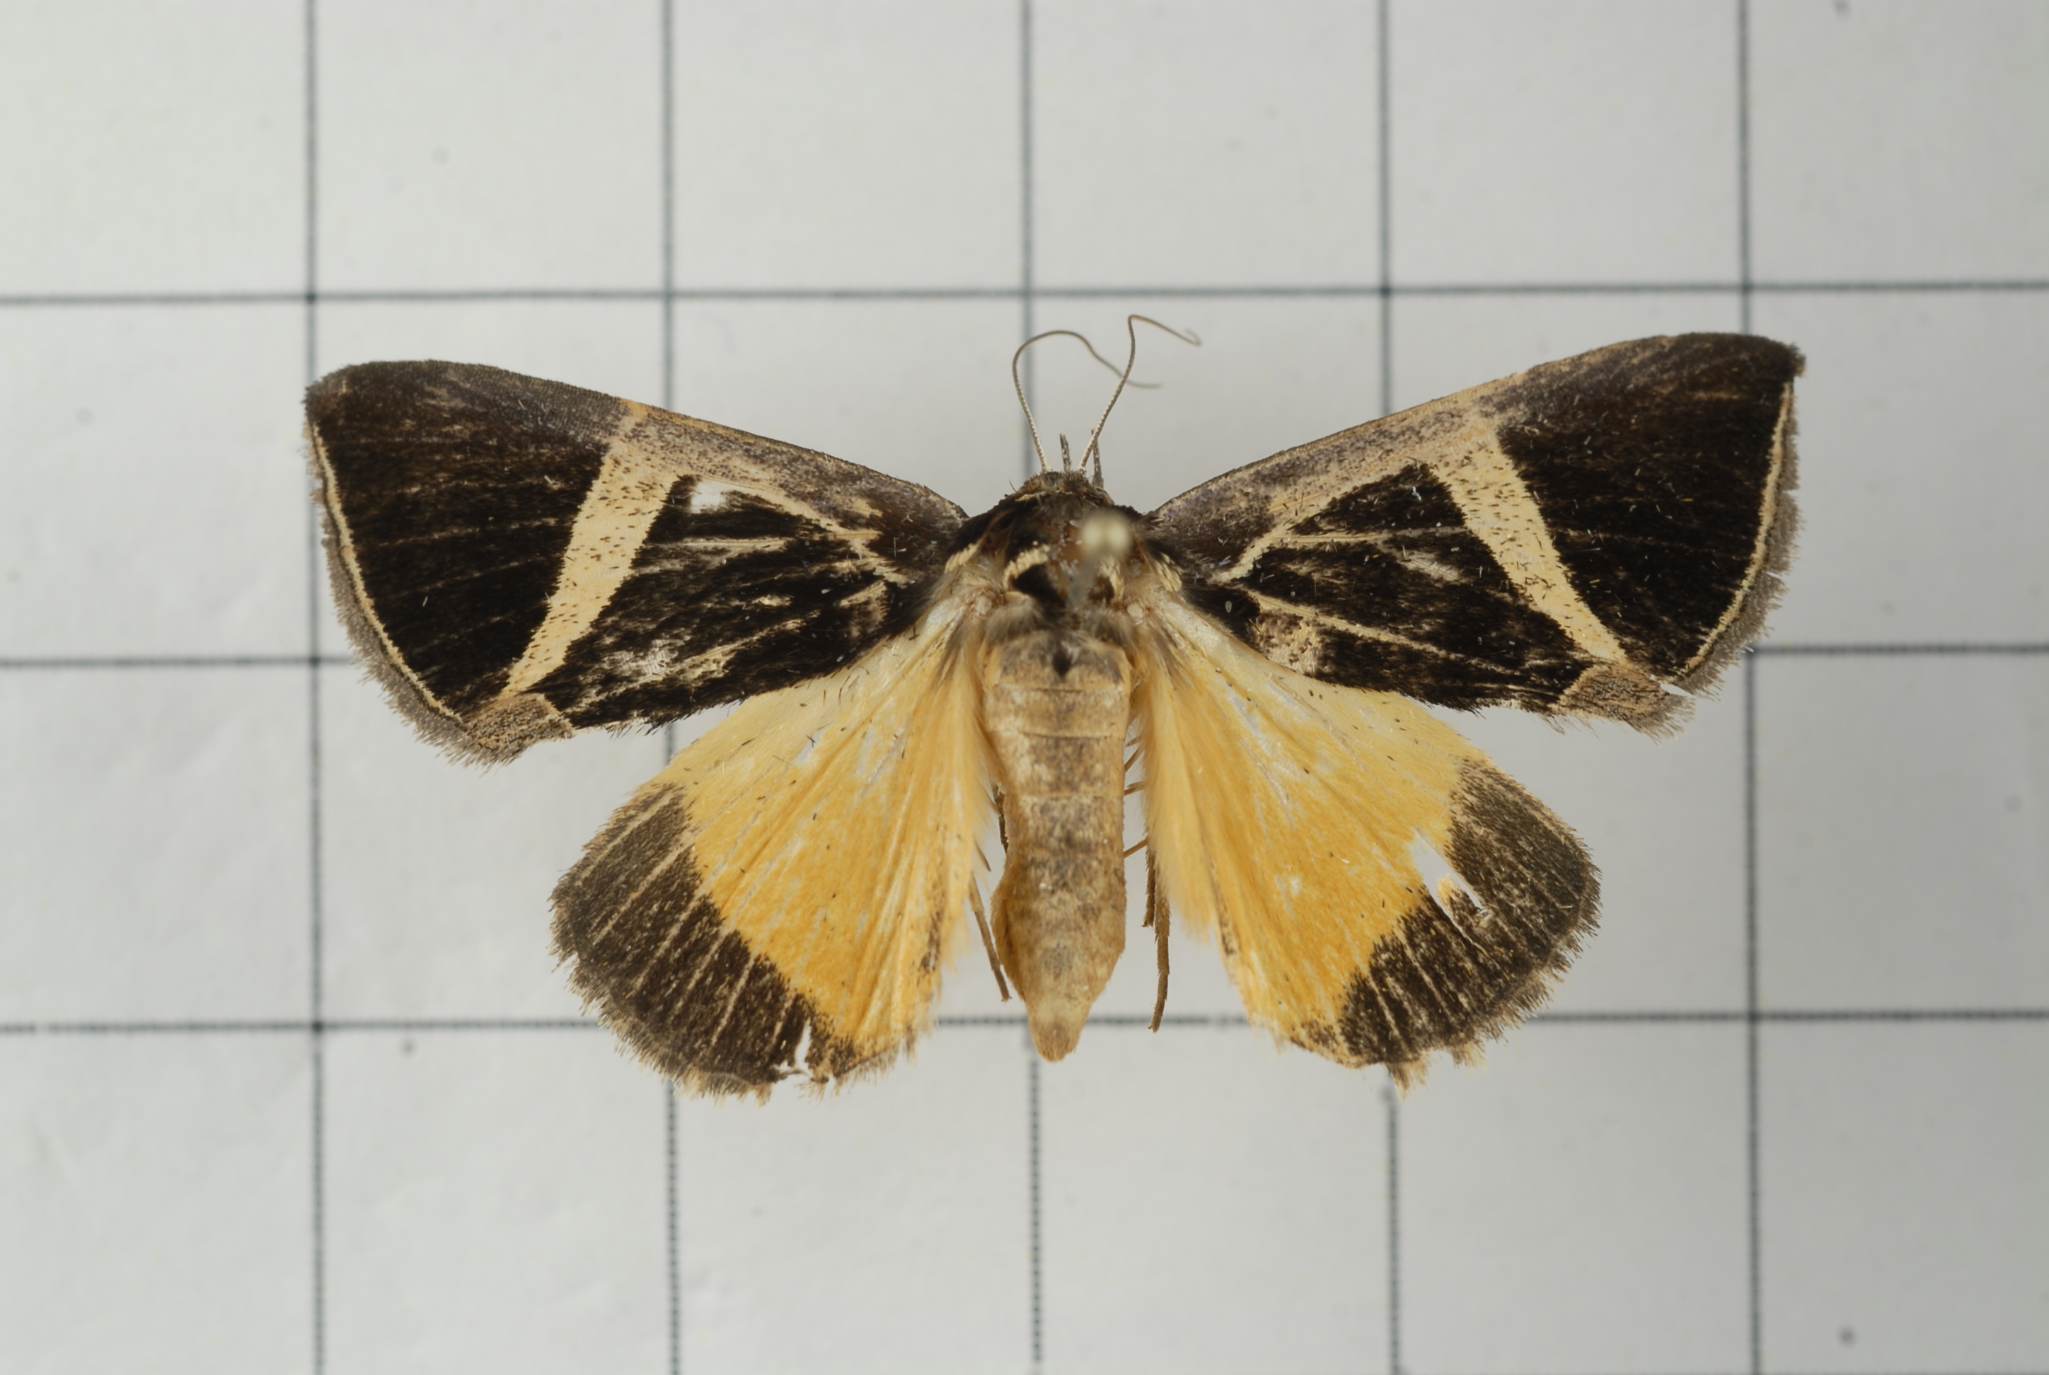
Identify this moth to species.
Fodina contigua
